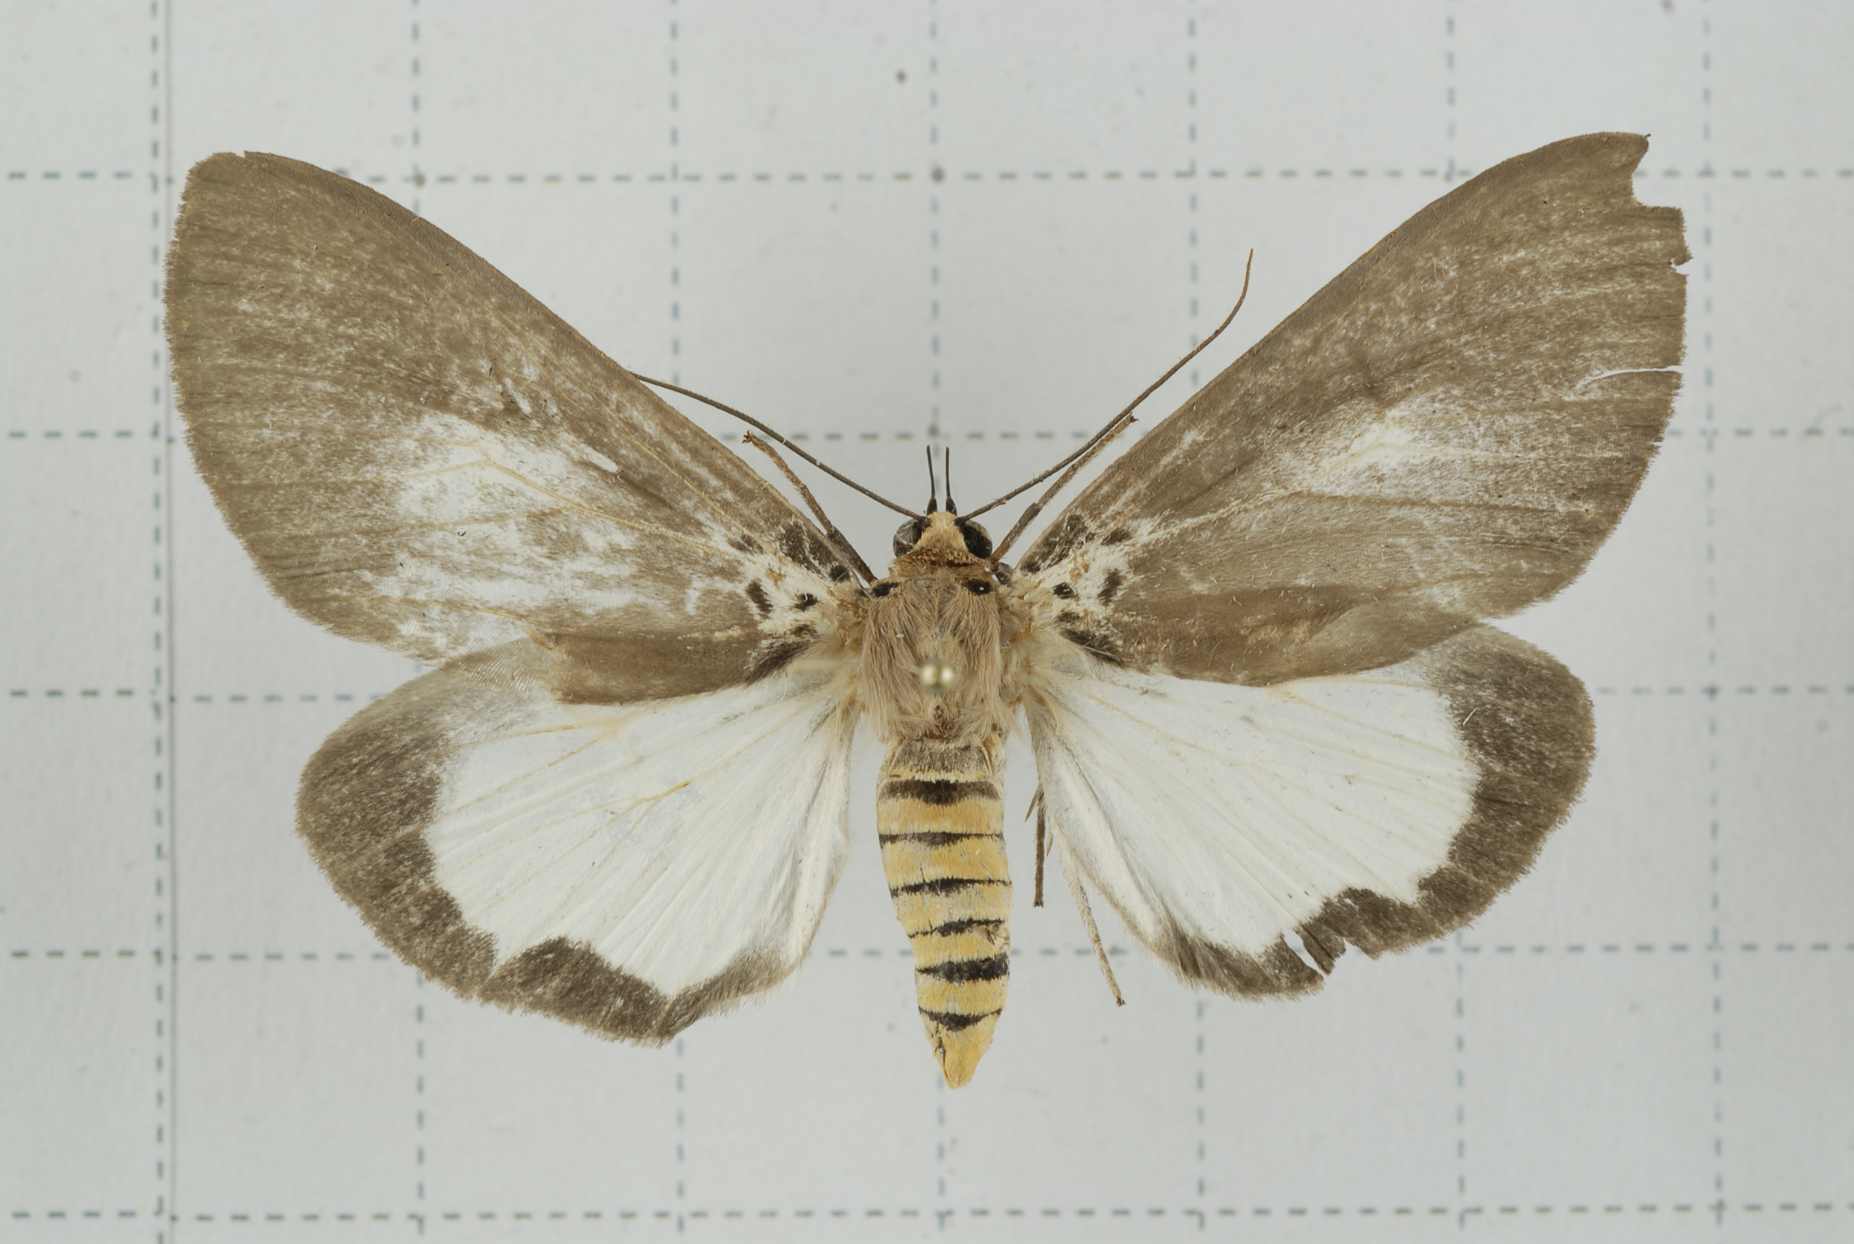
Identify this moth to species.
Asota heliconia zebrina
